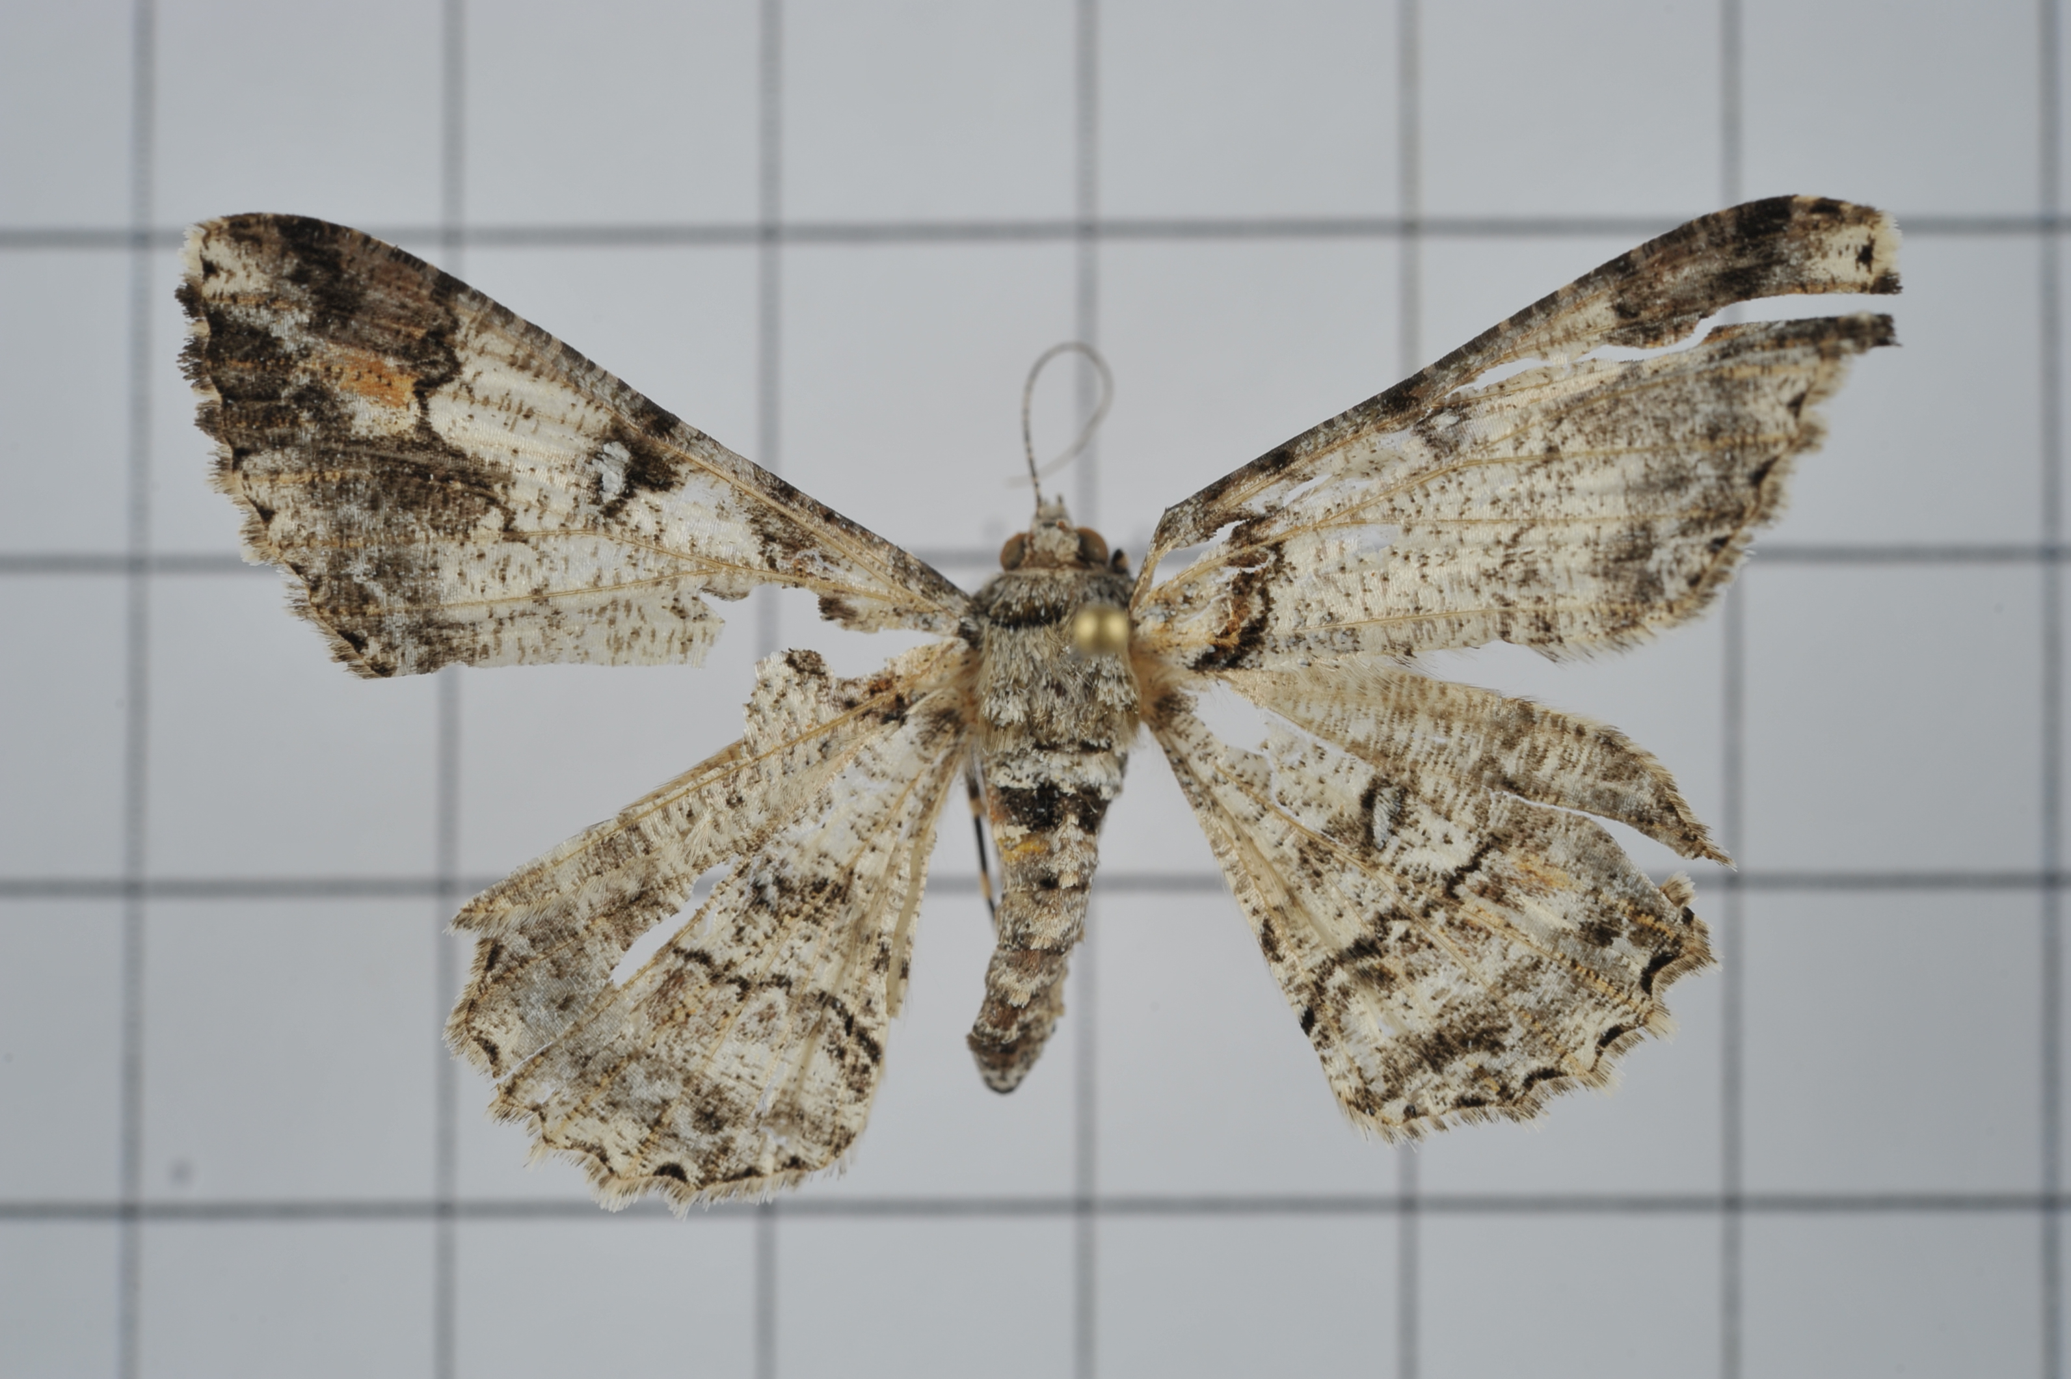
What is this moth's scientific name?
Cleora fraterna
